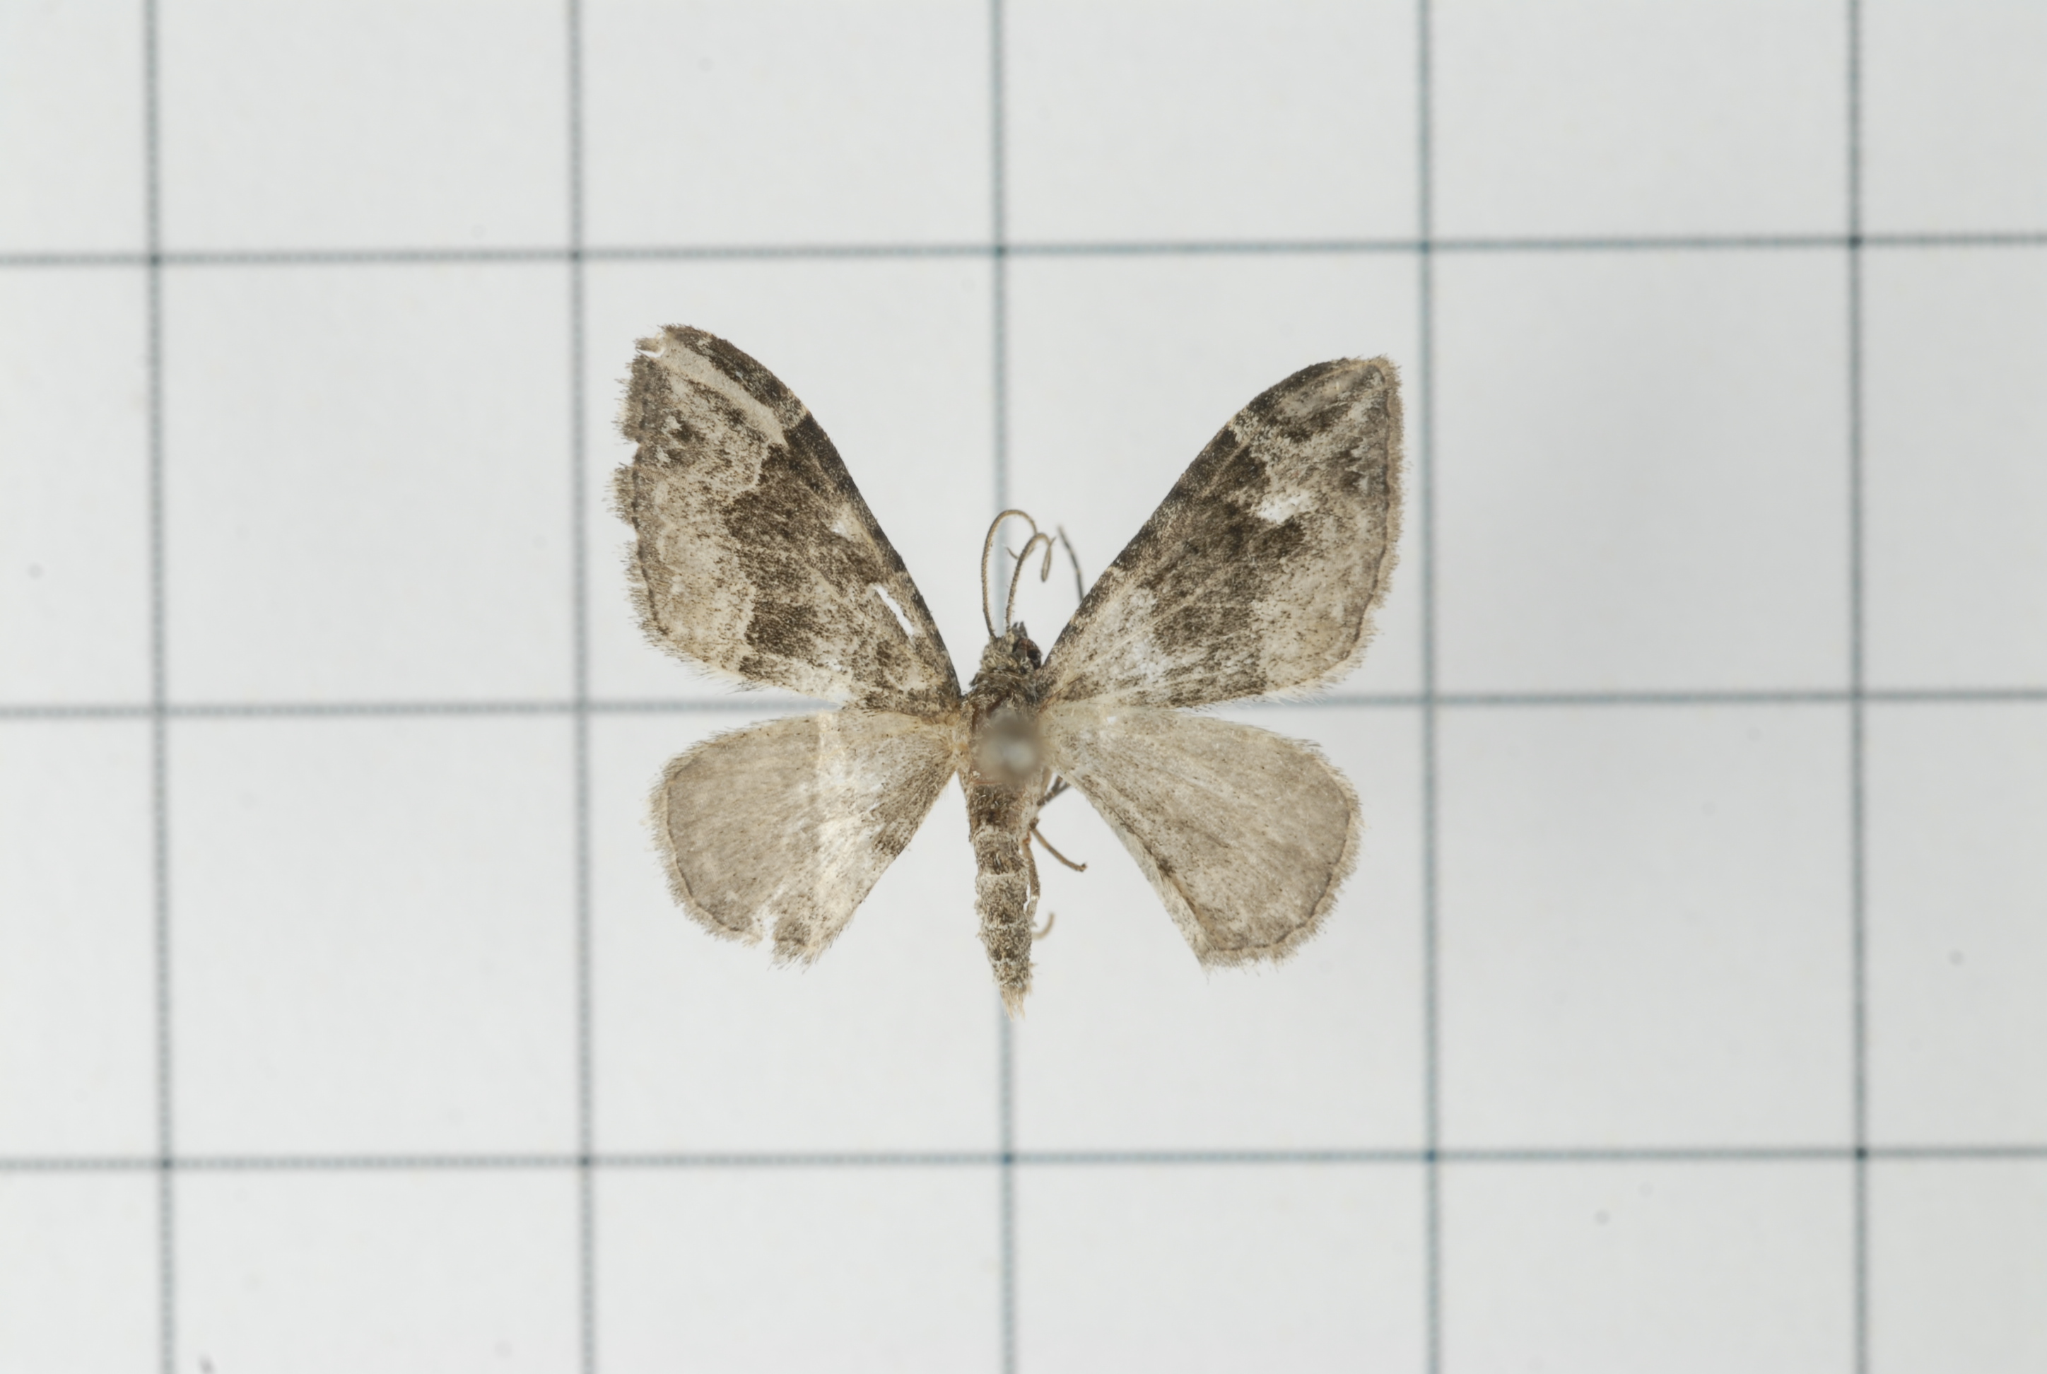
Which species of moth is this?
Xanthorhoe saturata
